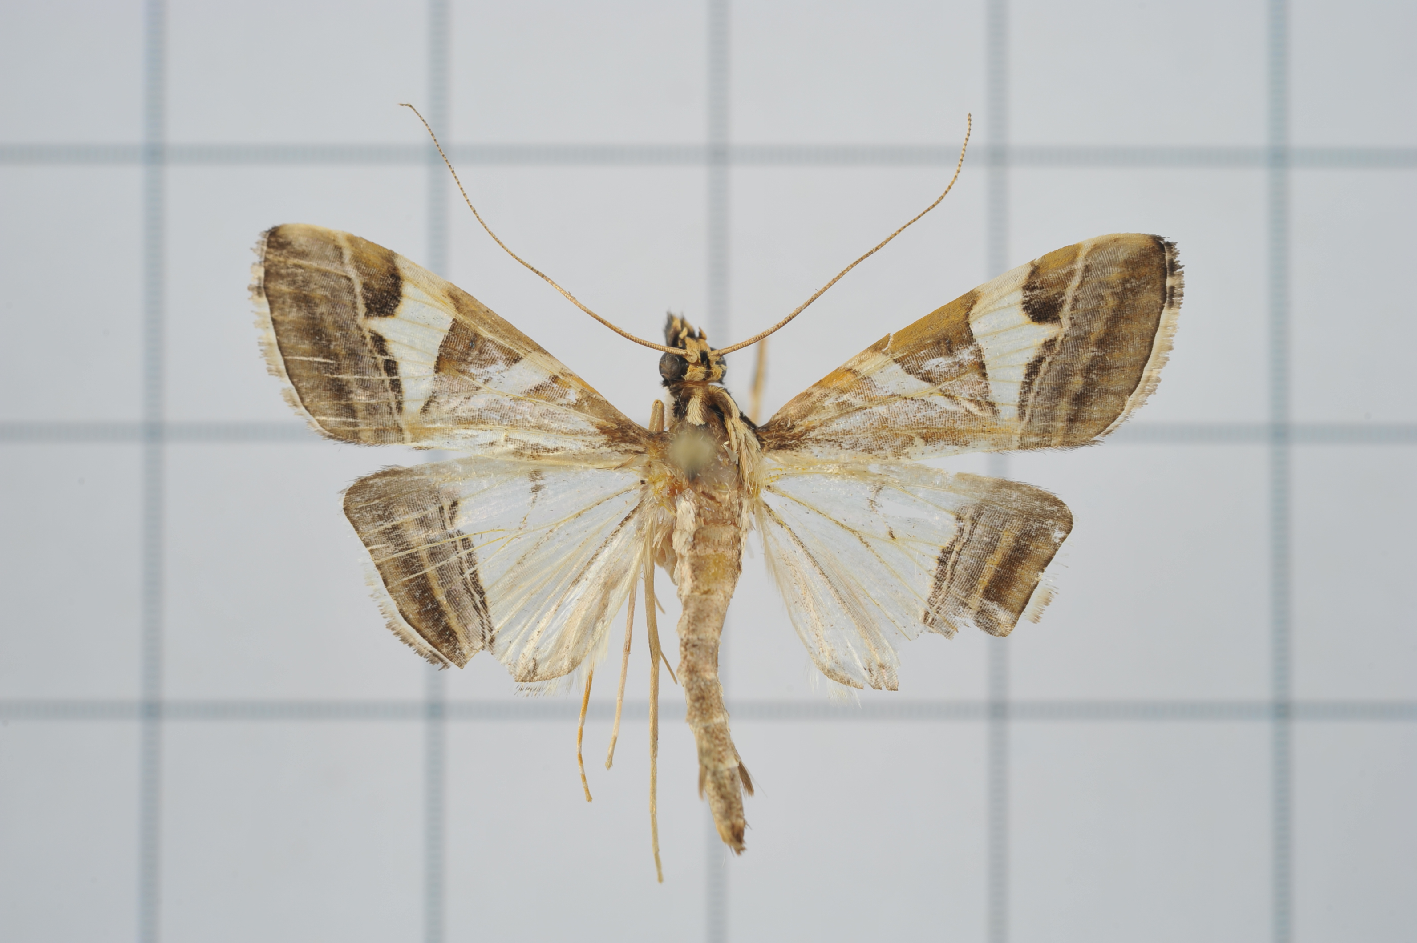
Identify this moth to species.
Agrioglypta itysalis
